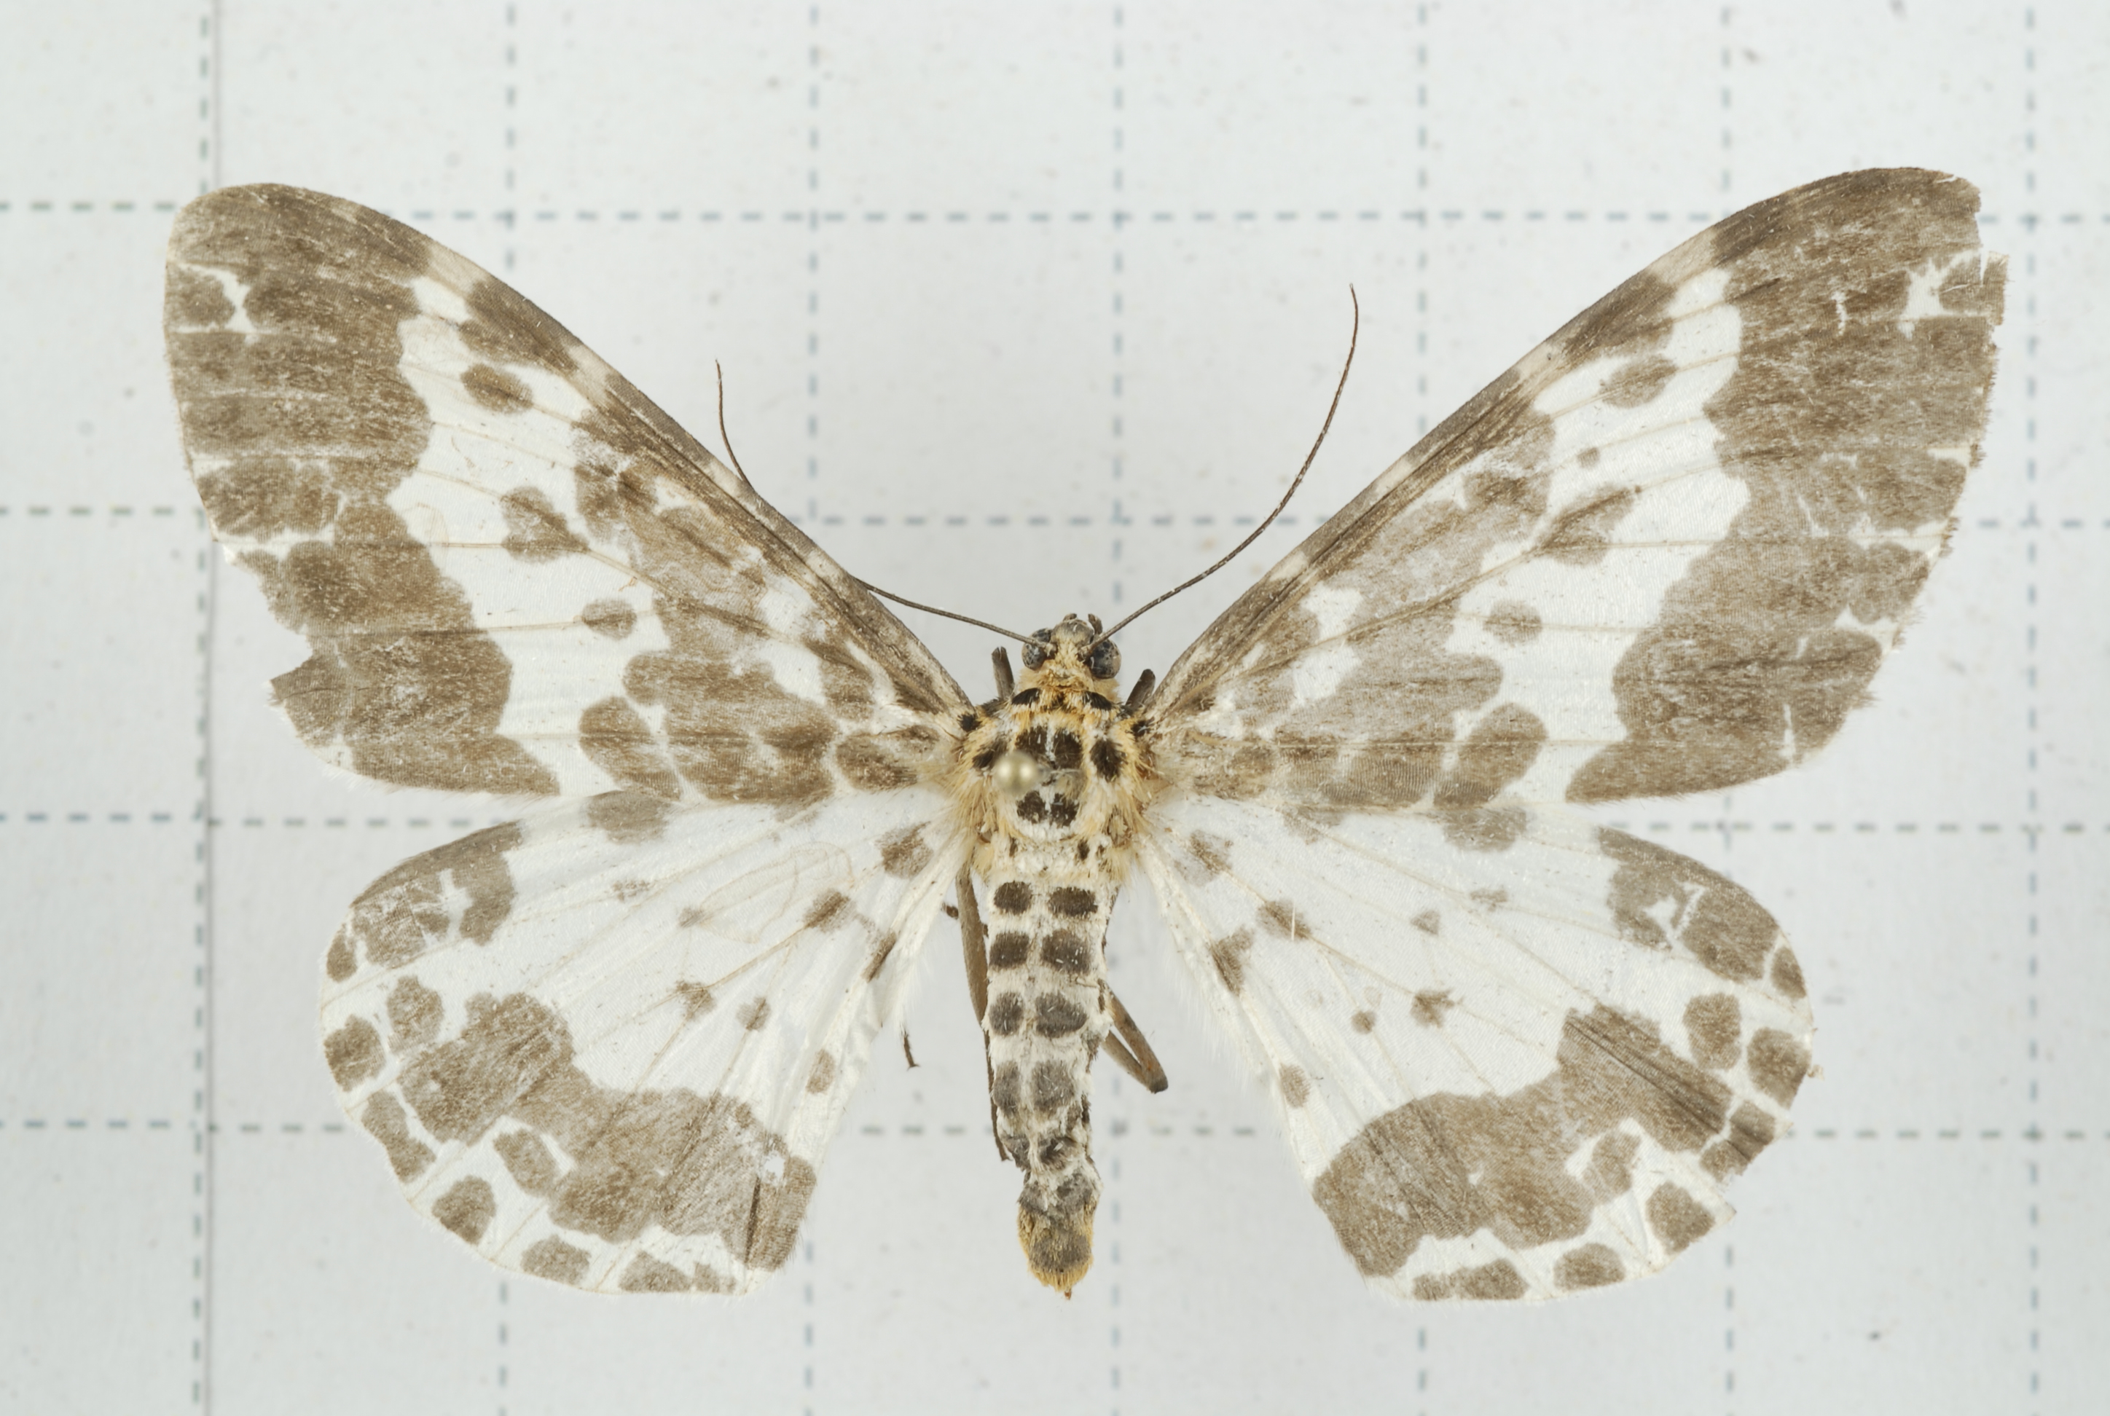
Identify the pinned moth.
Pogonopygia pavida pavida
